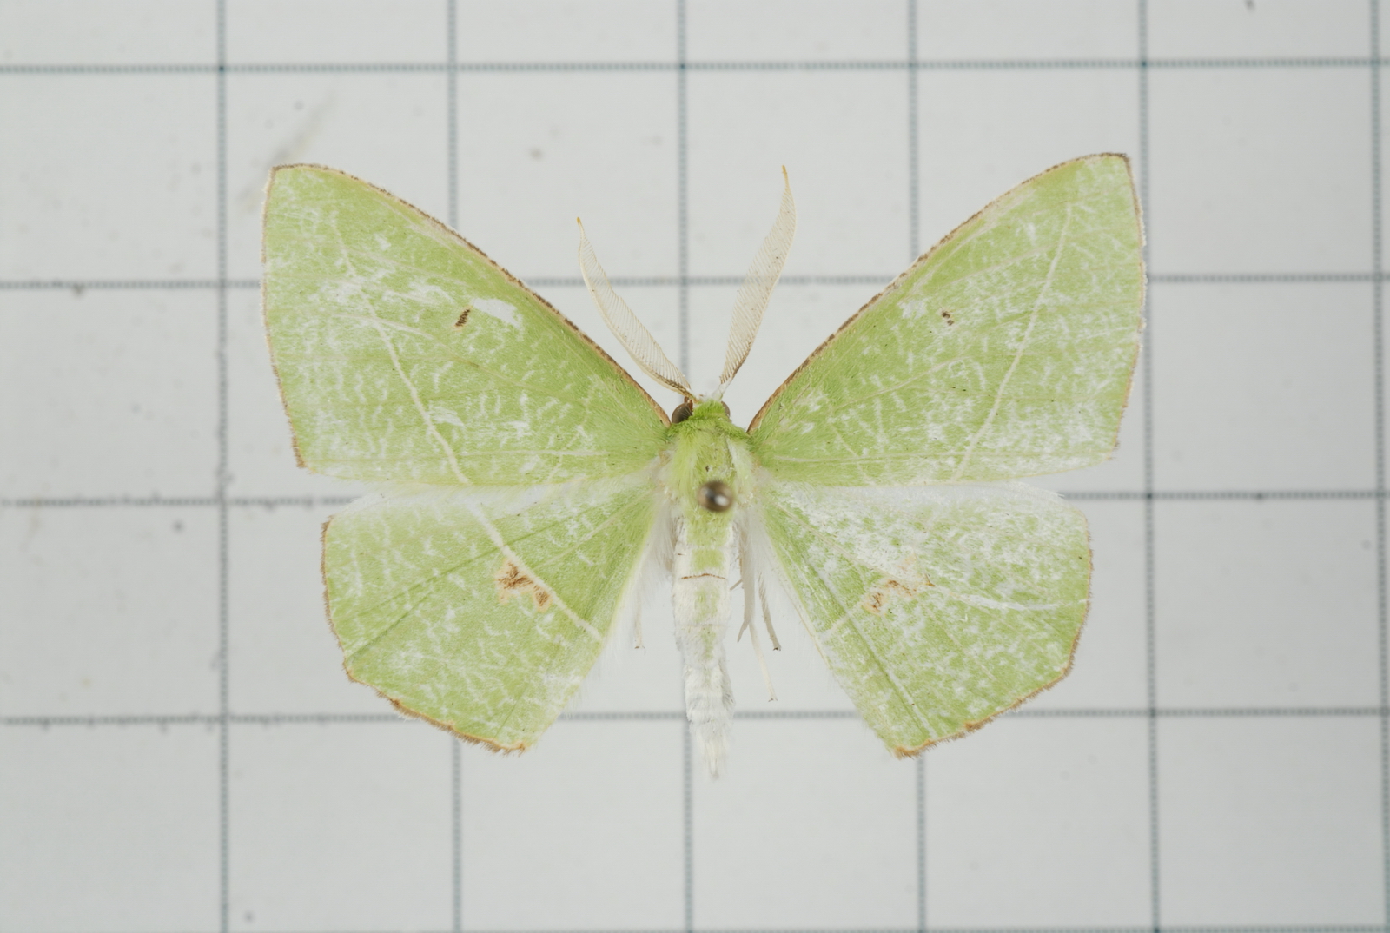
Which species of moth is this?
Tanaoctenia haliaria
